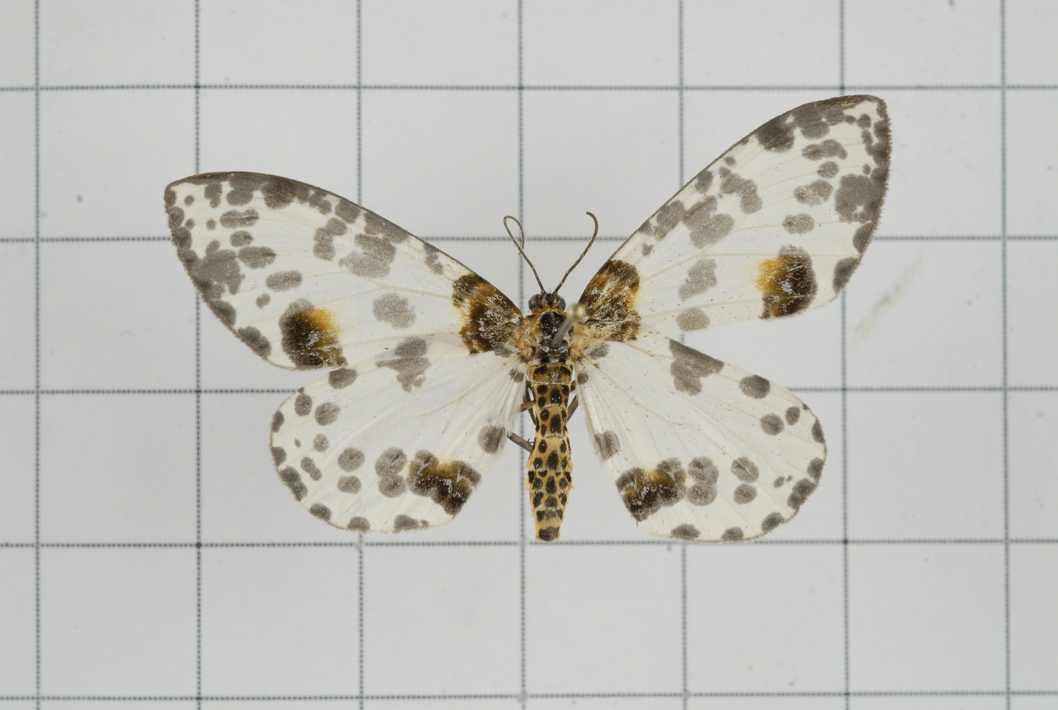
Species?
Abraxas formosilluminata
